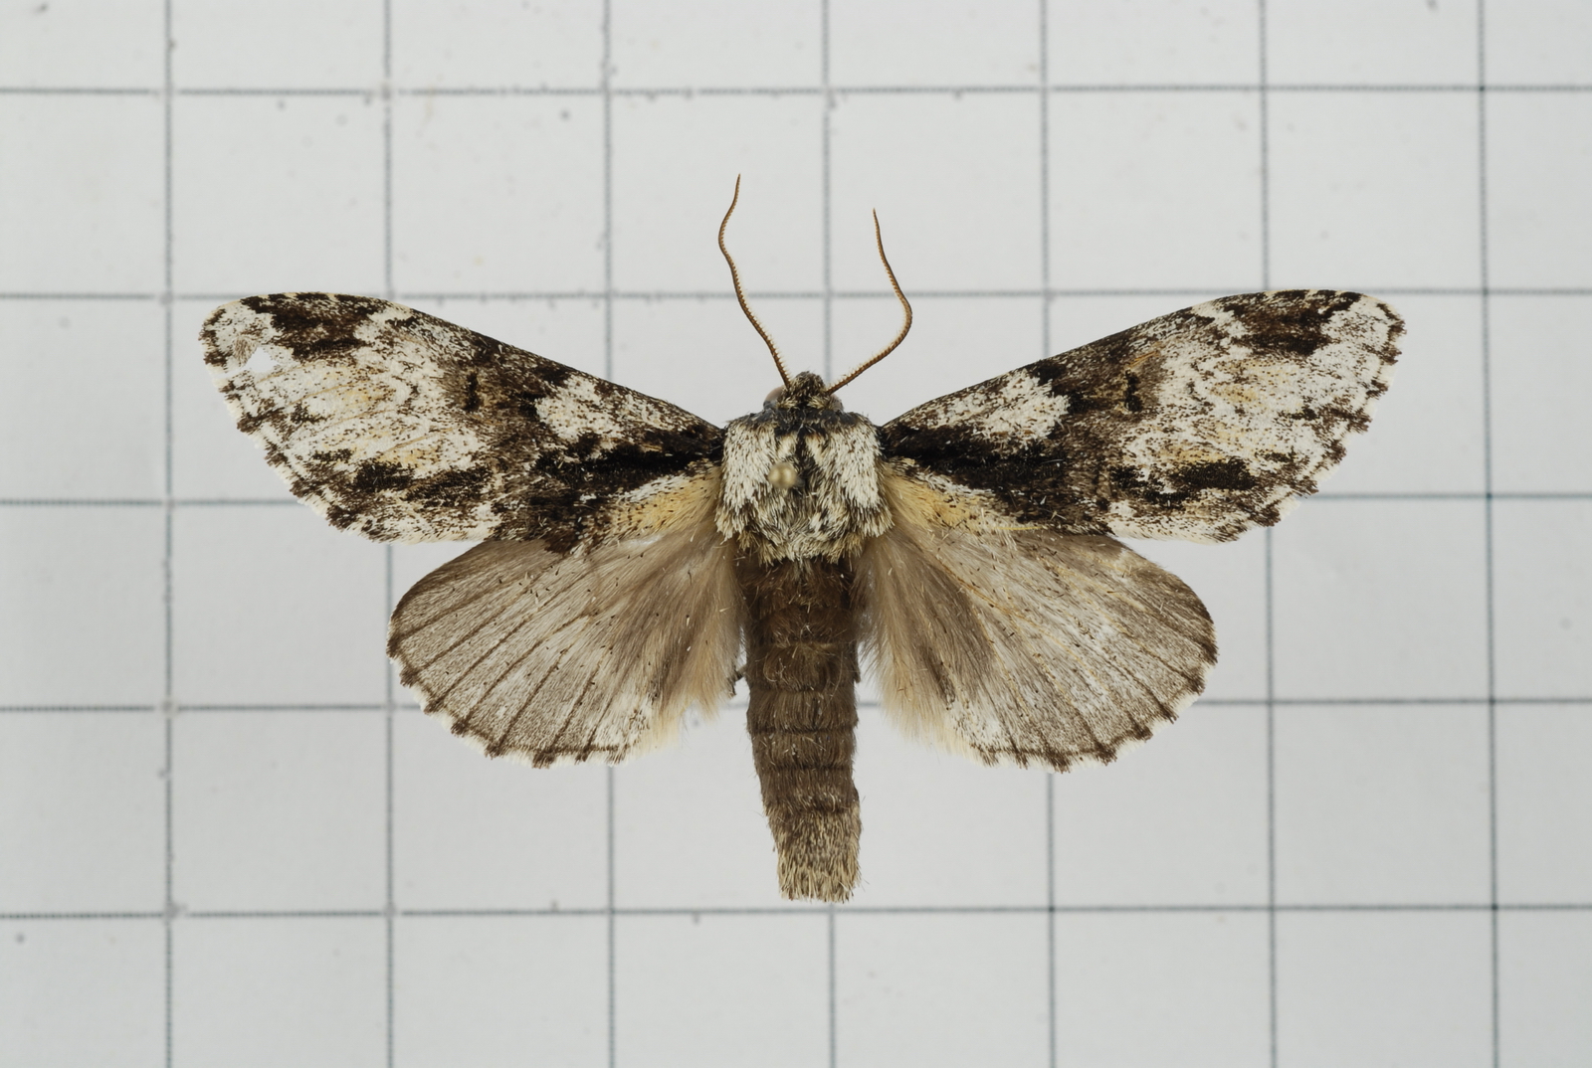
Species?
Metriaeschra apatela elegans
